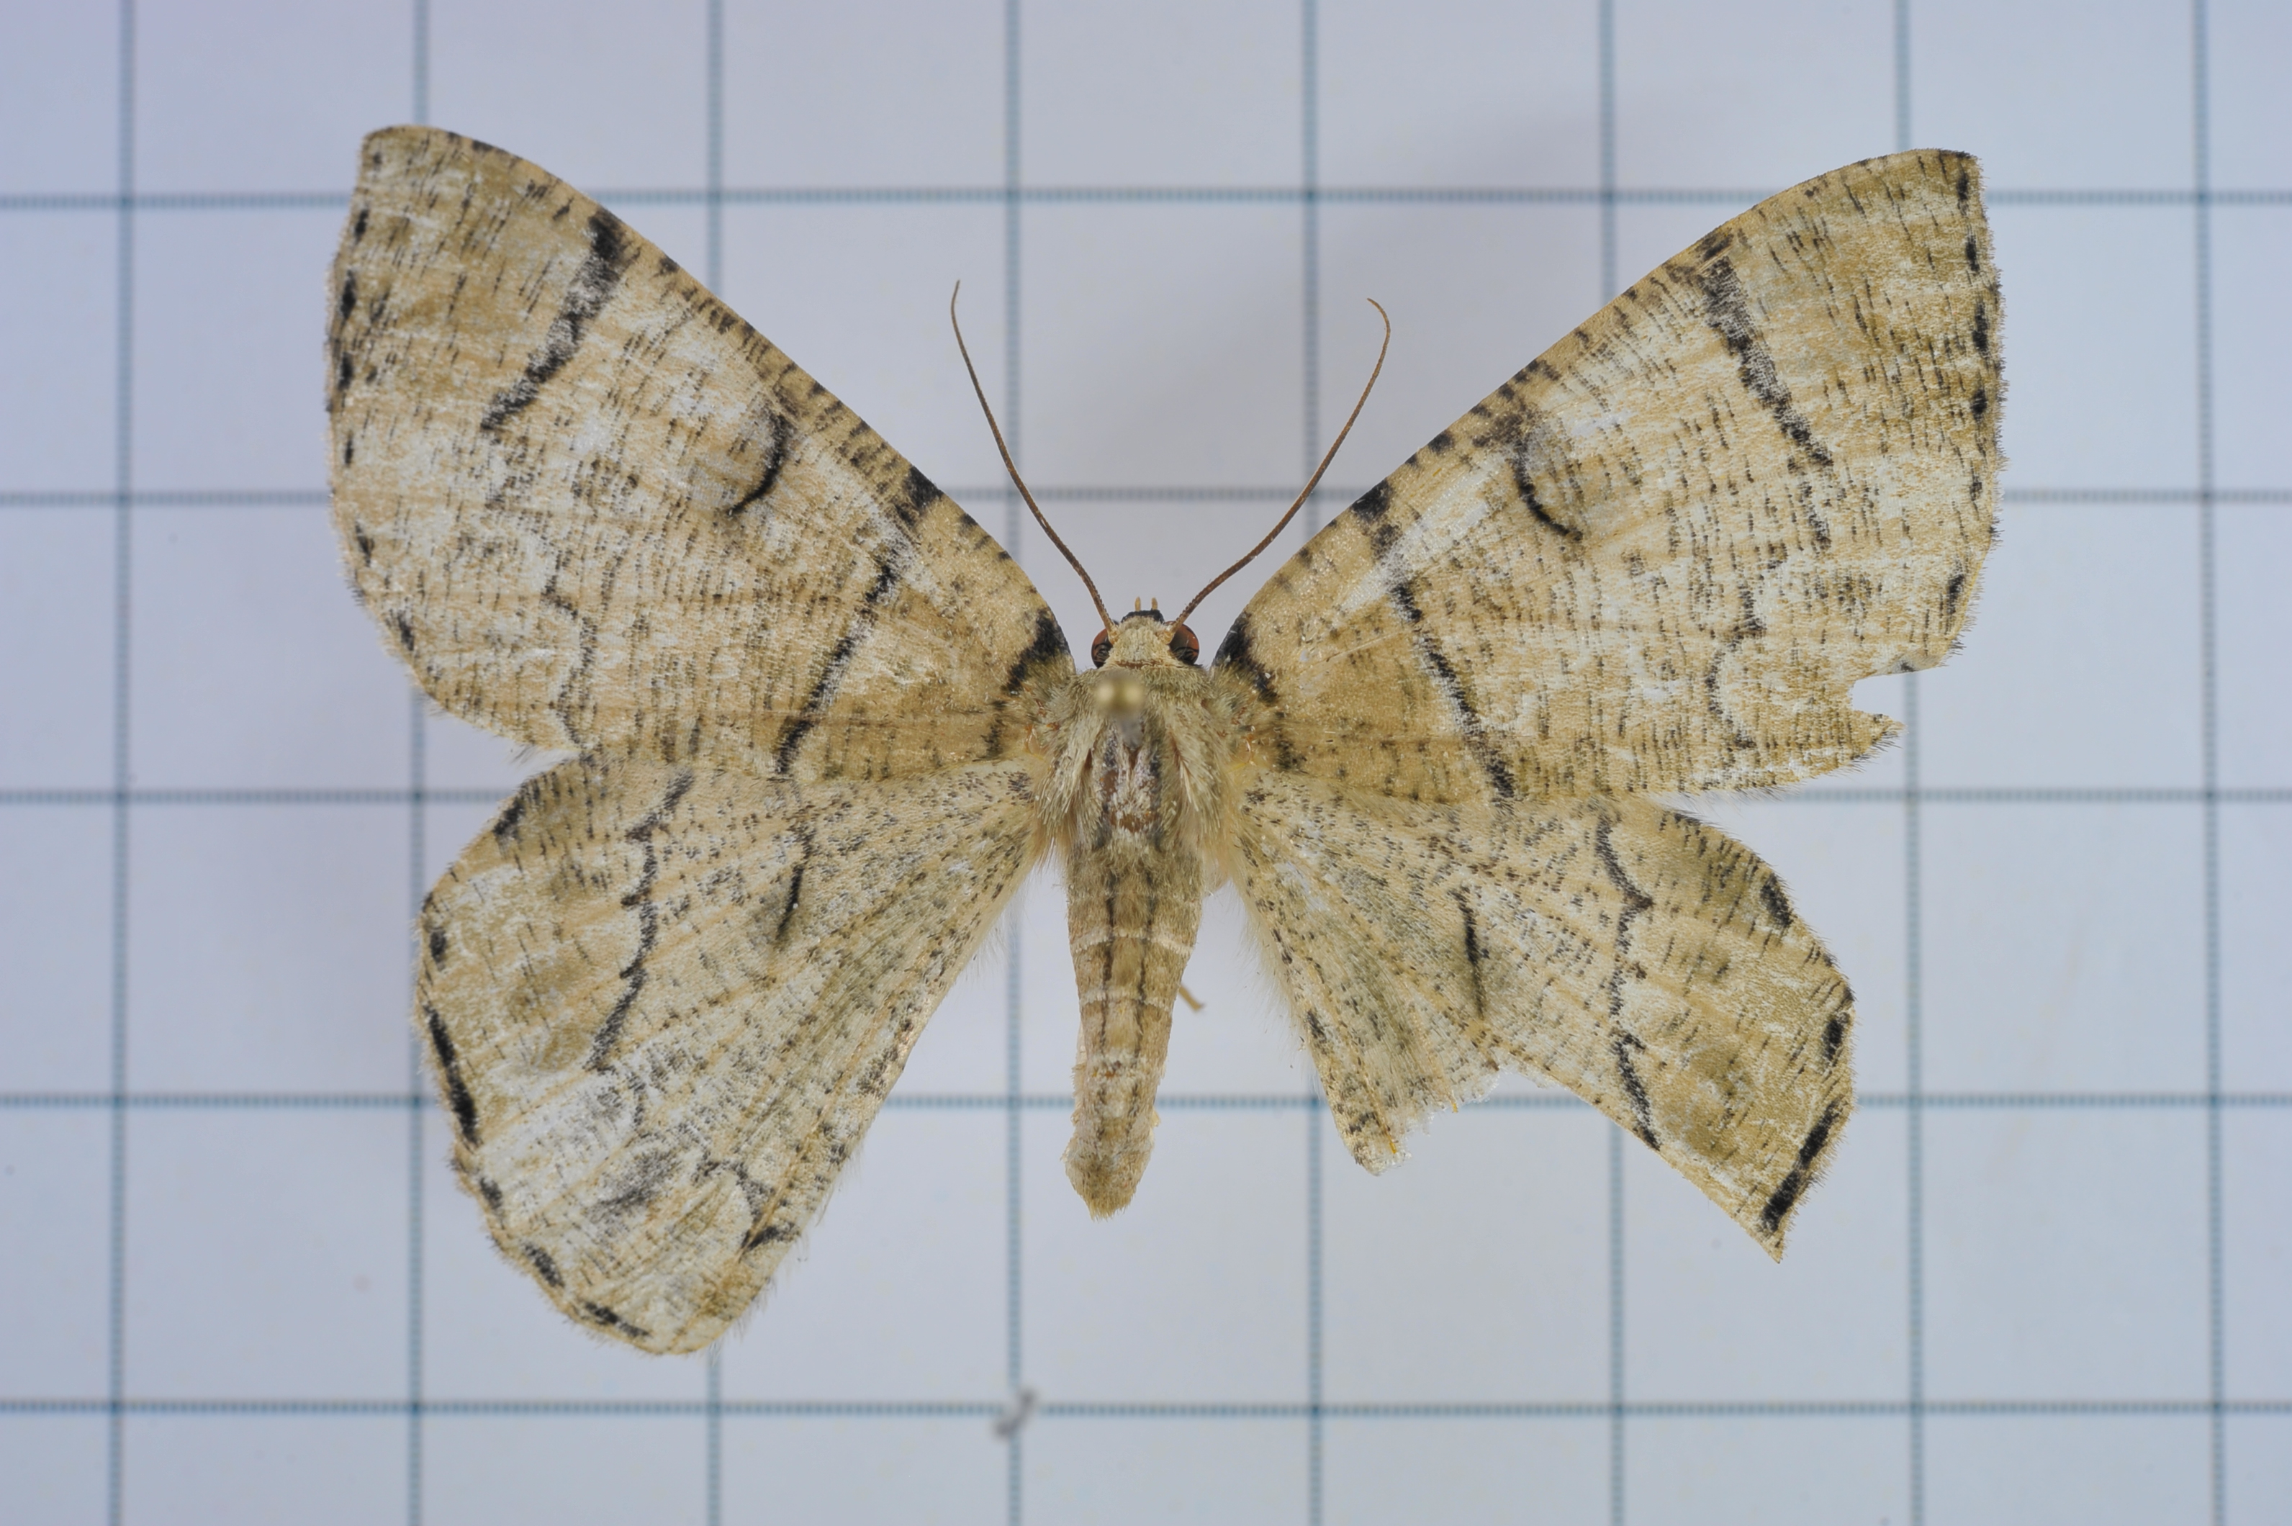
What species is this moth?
Lophophelma iterans onerosus
